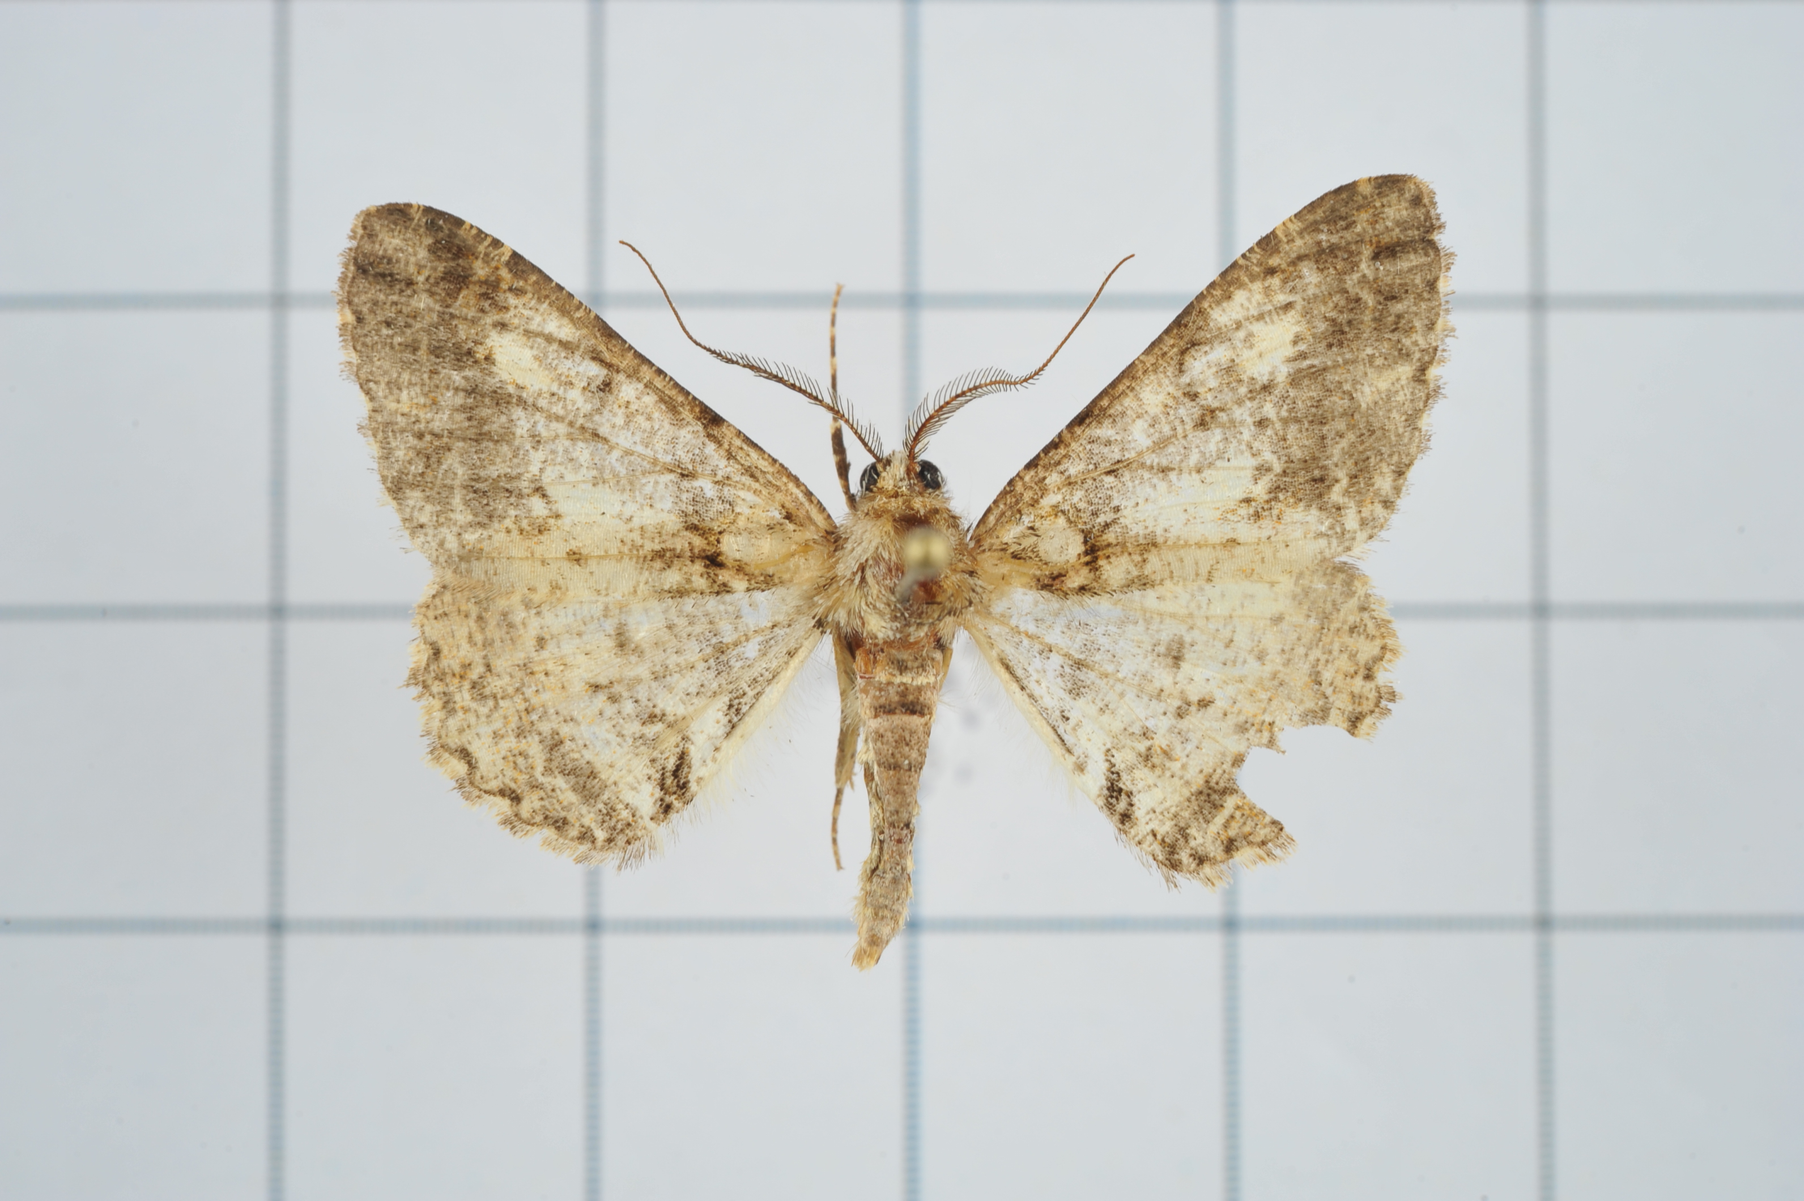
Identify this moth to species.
Alcis taiwanovariegata
